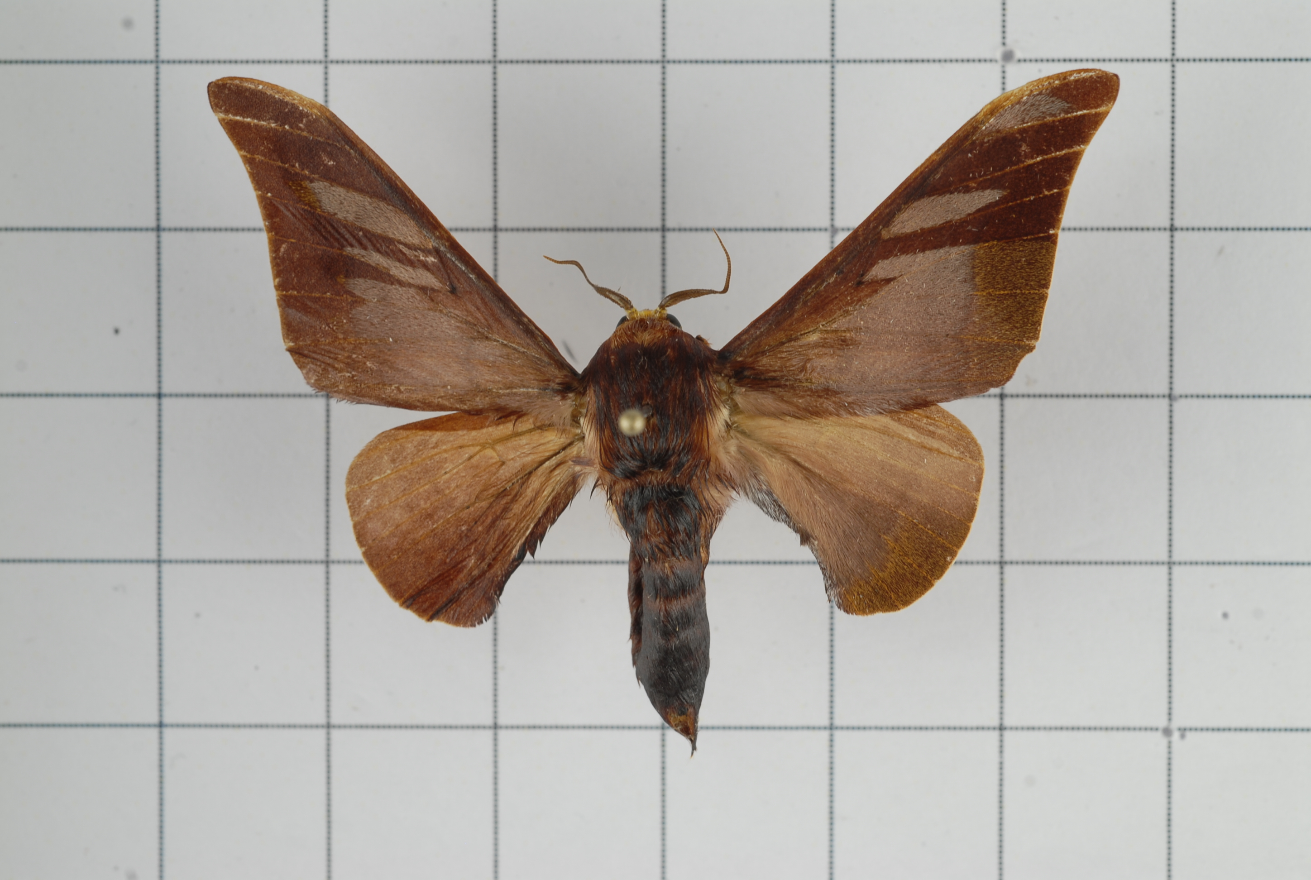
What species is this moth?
Comparmustilia gerontica
